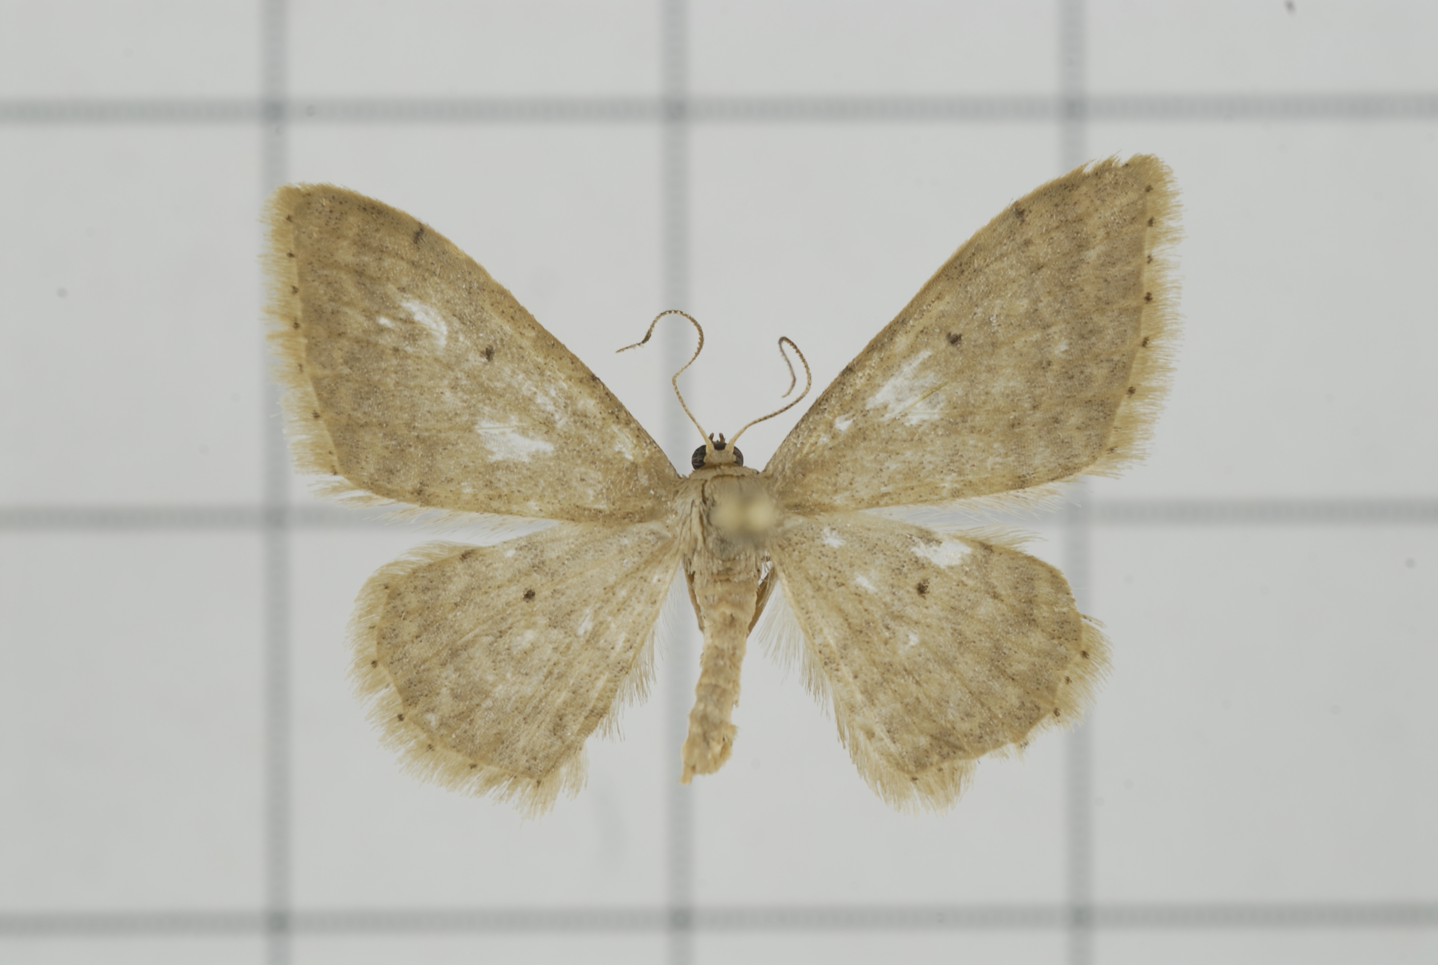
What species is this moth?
Idaea taiwana
